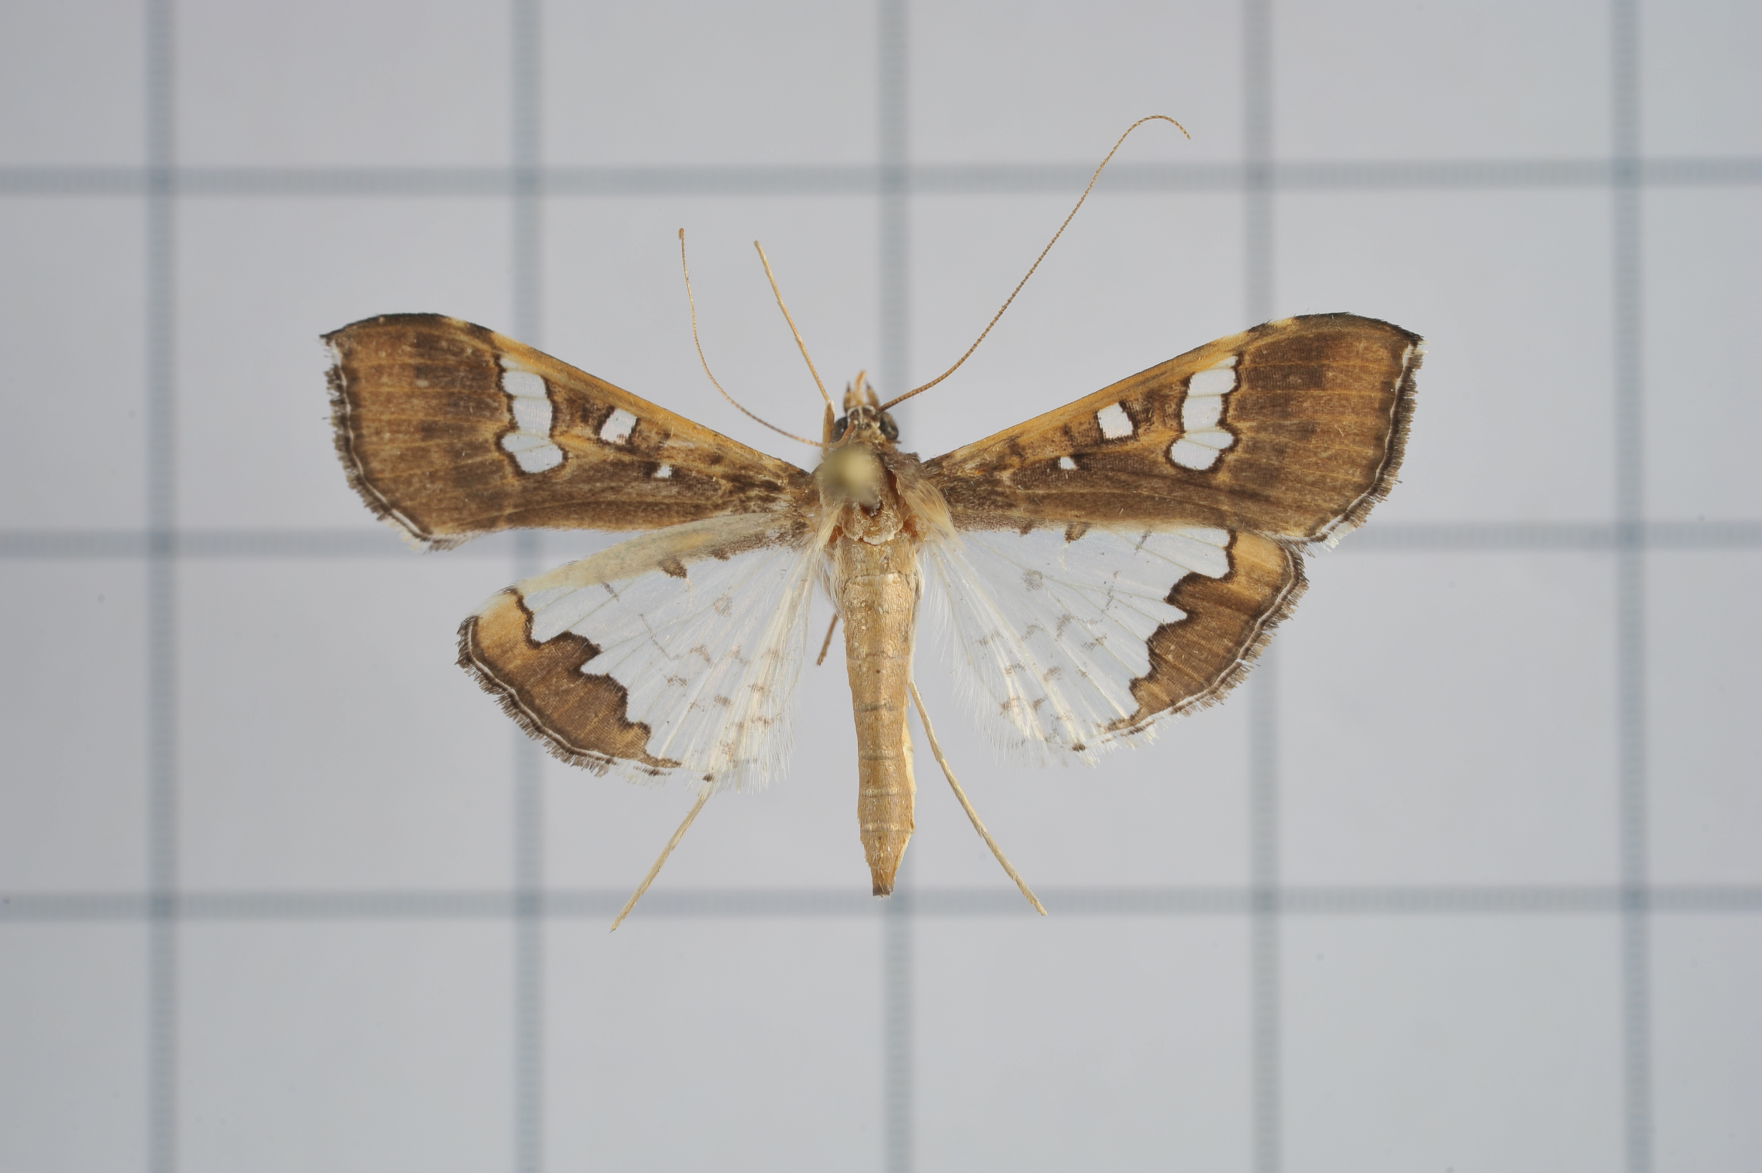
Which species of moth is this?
Maruca vitrata
